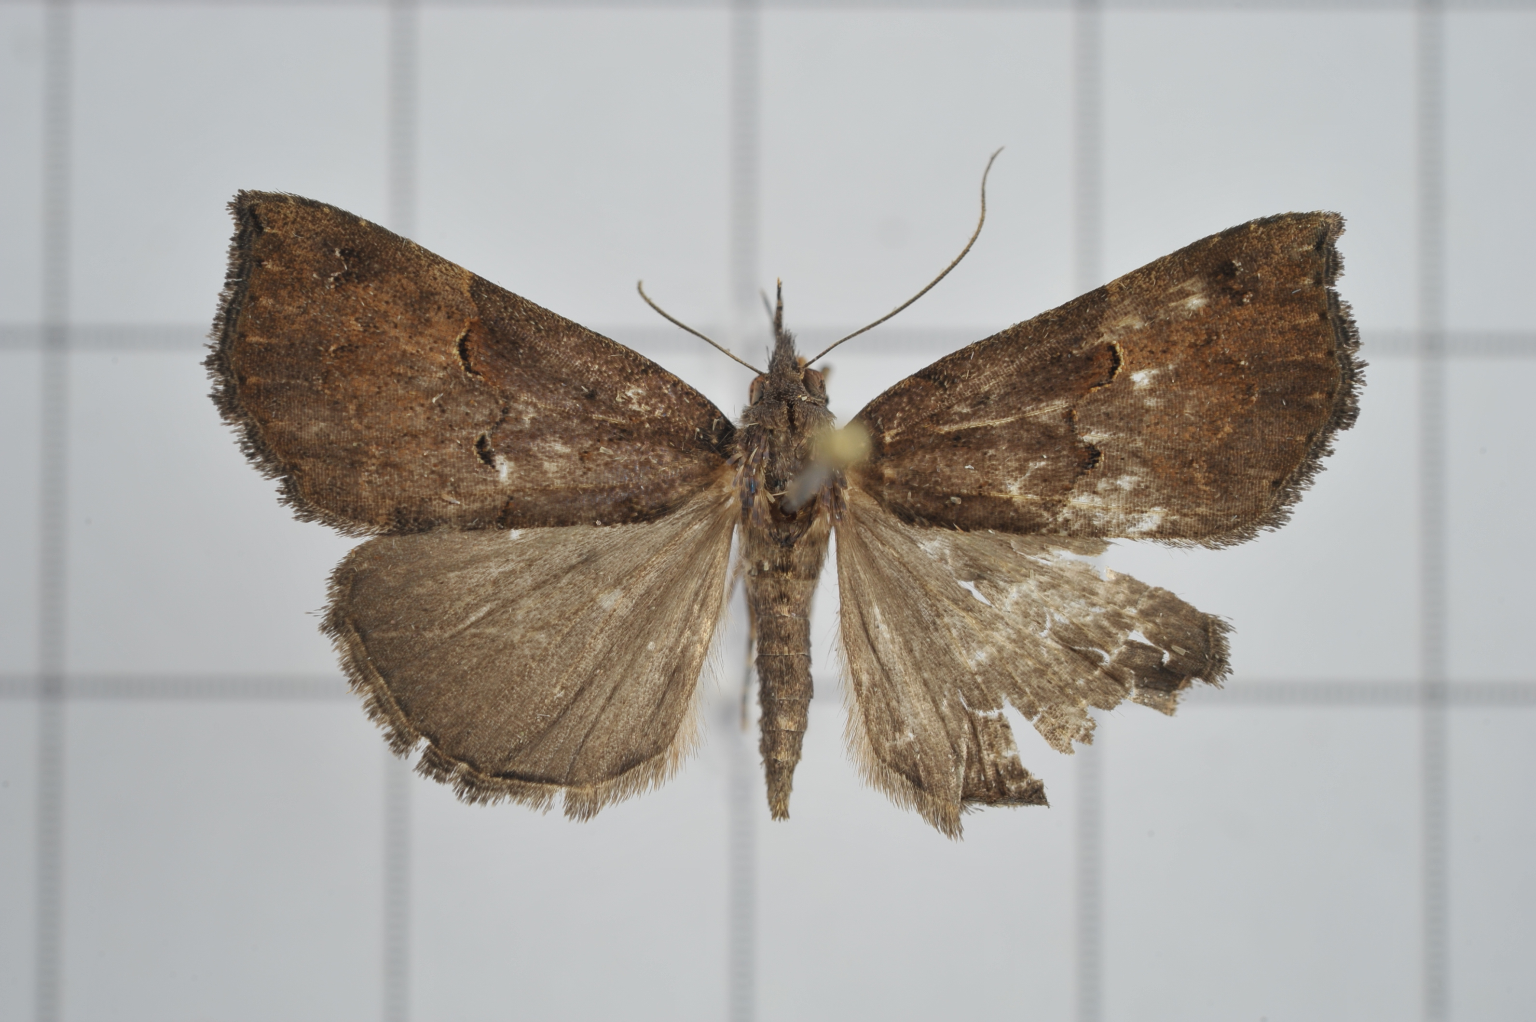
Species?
Hypena sinuosa
